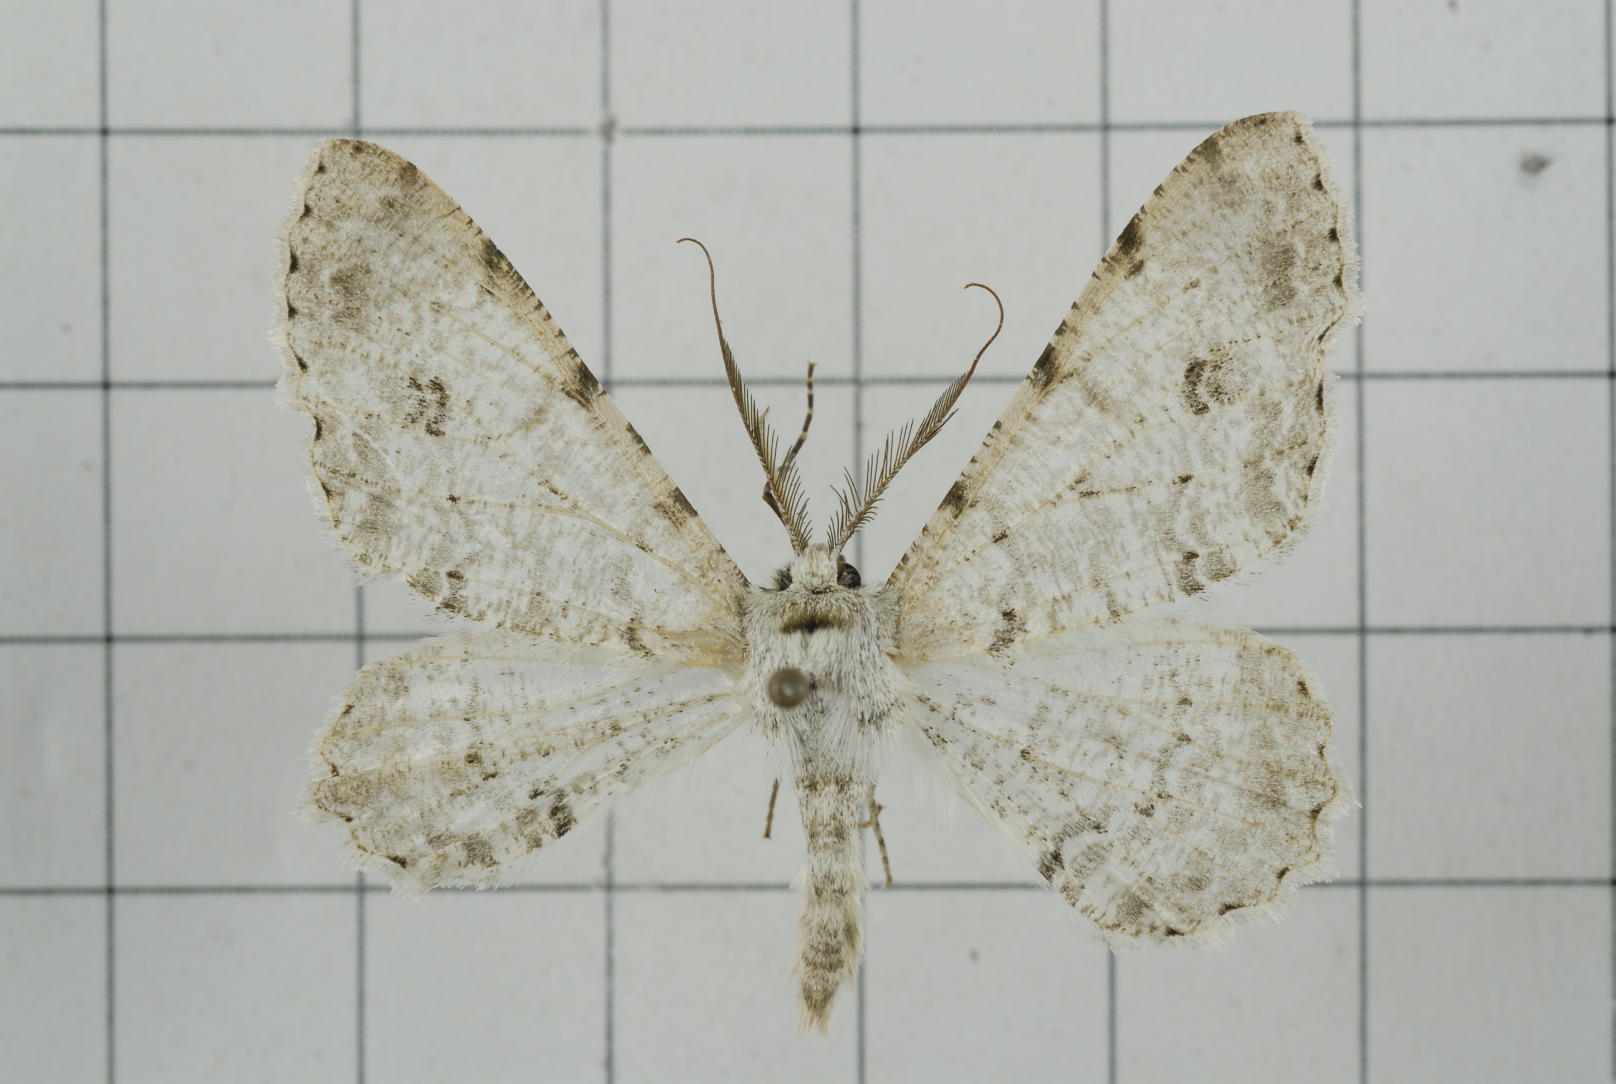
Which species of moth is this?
Lassaba parvalbidaria parvalbidaria
